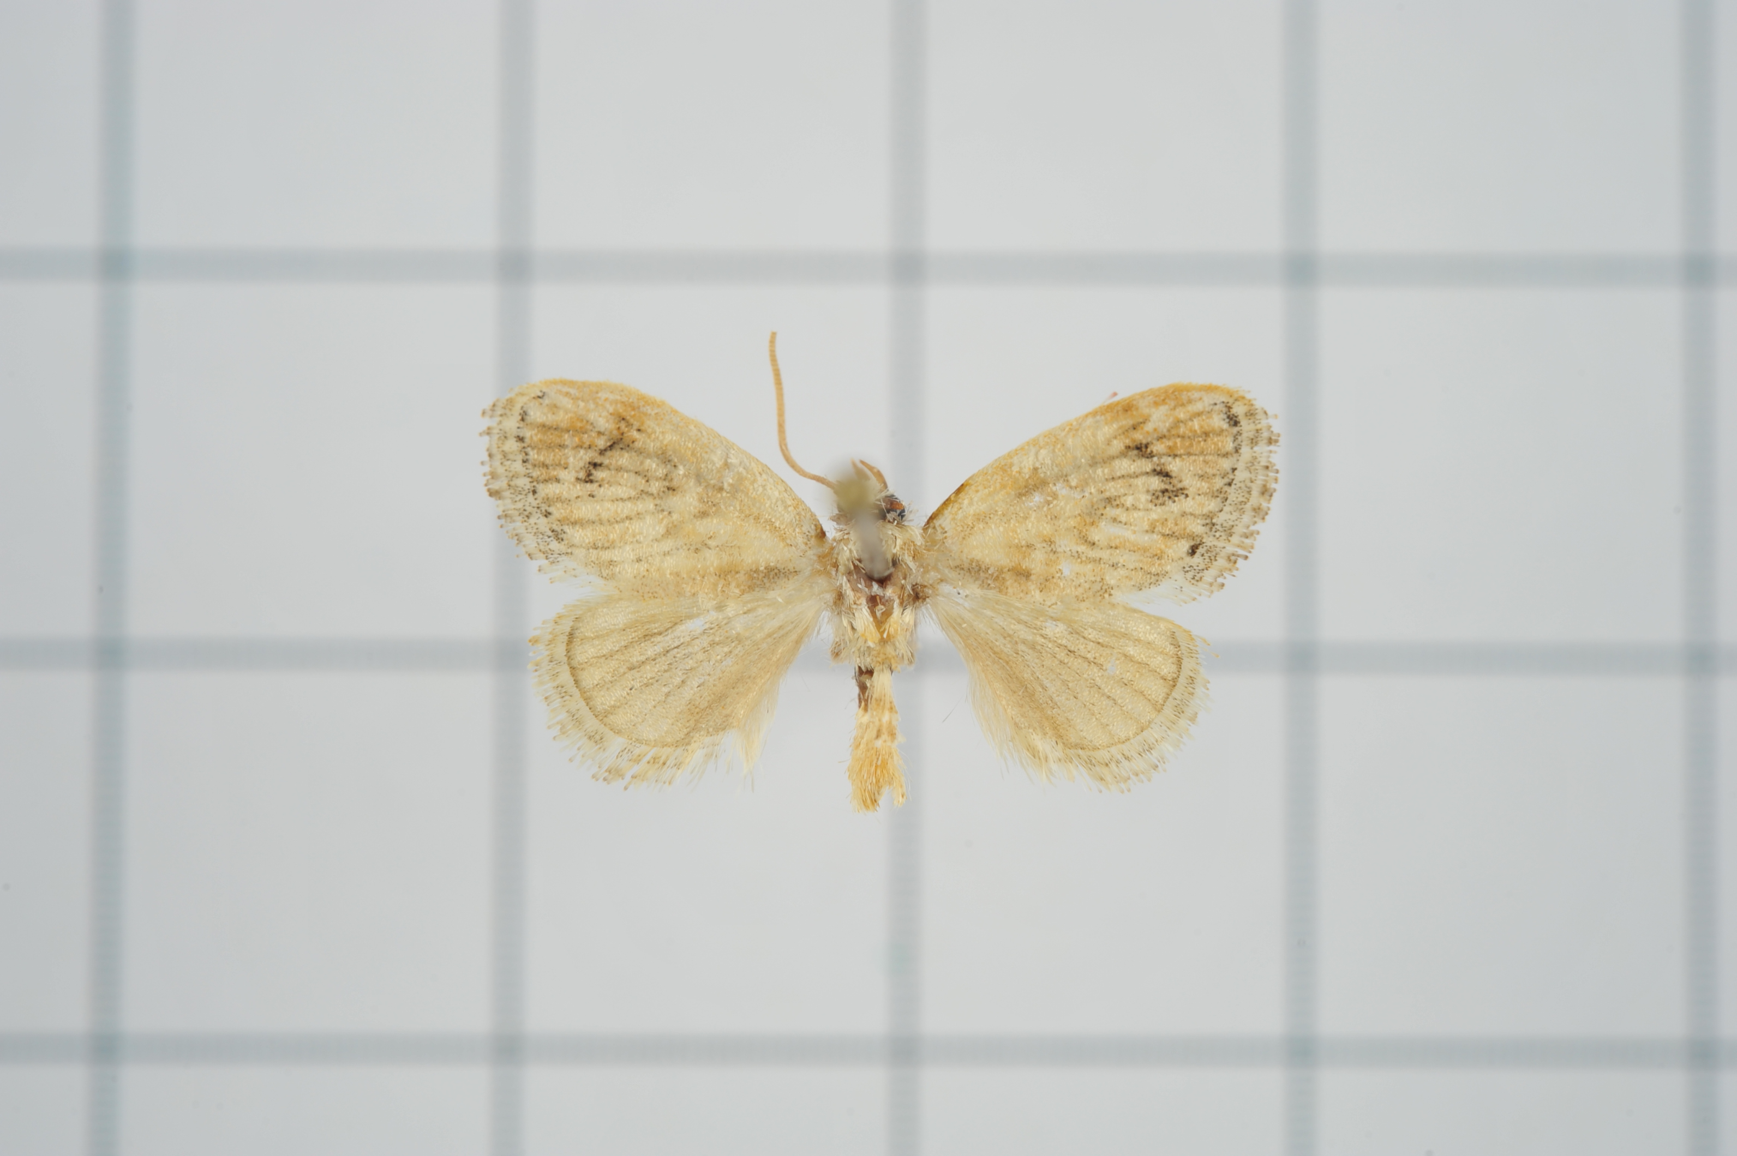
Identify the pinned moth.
Narosa nigrisigna
